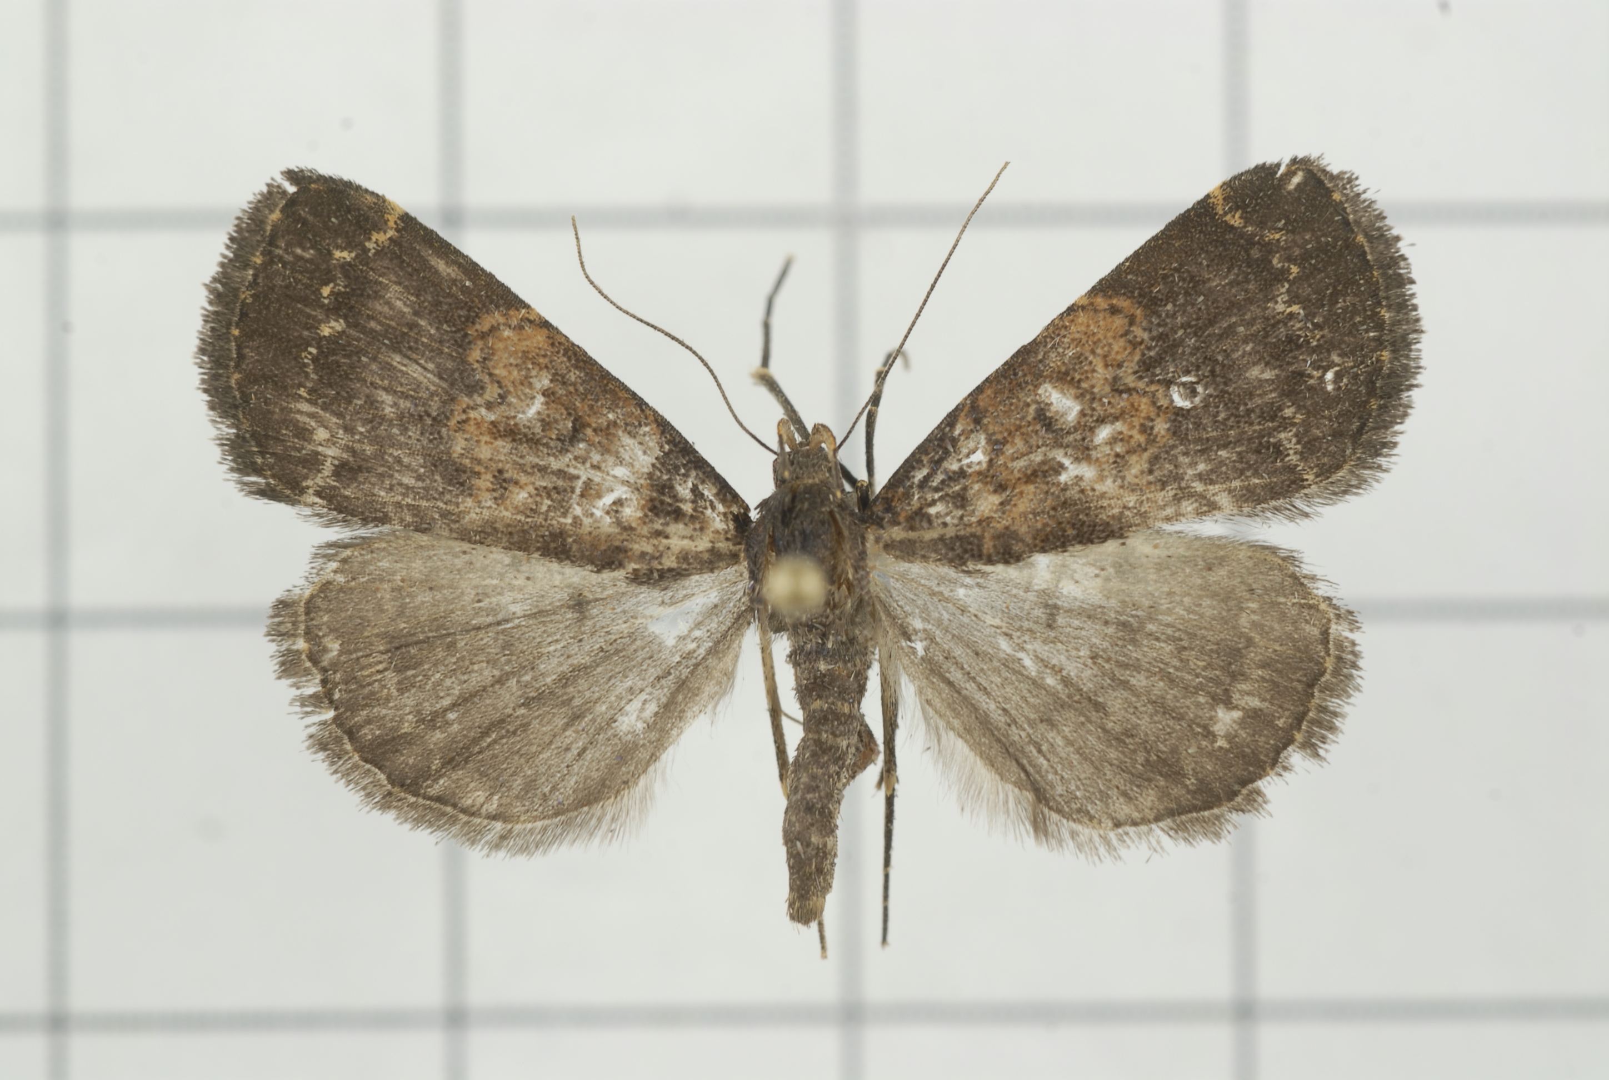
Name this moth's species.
Hydrillodes torsivena
